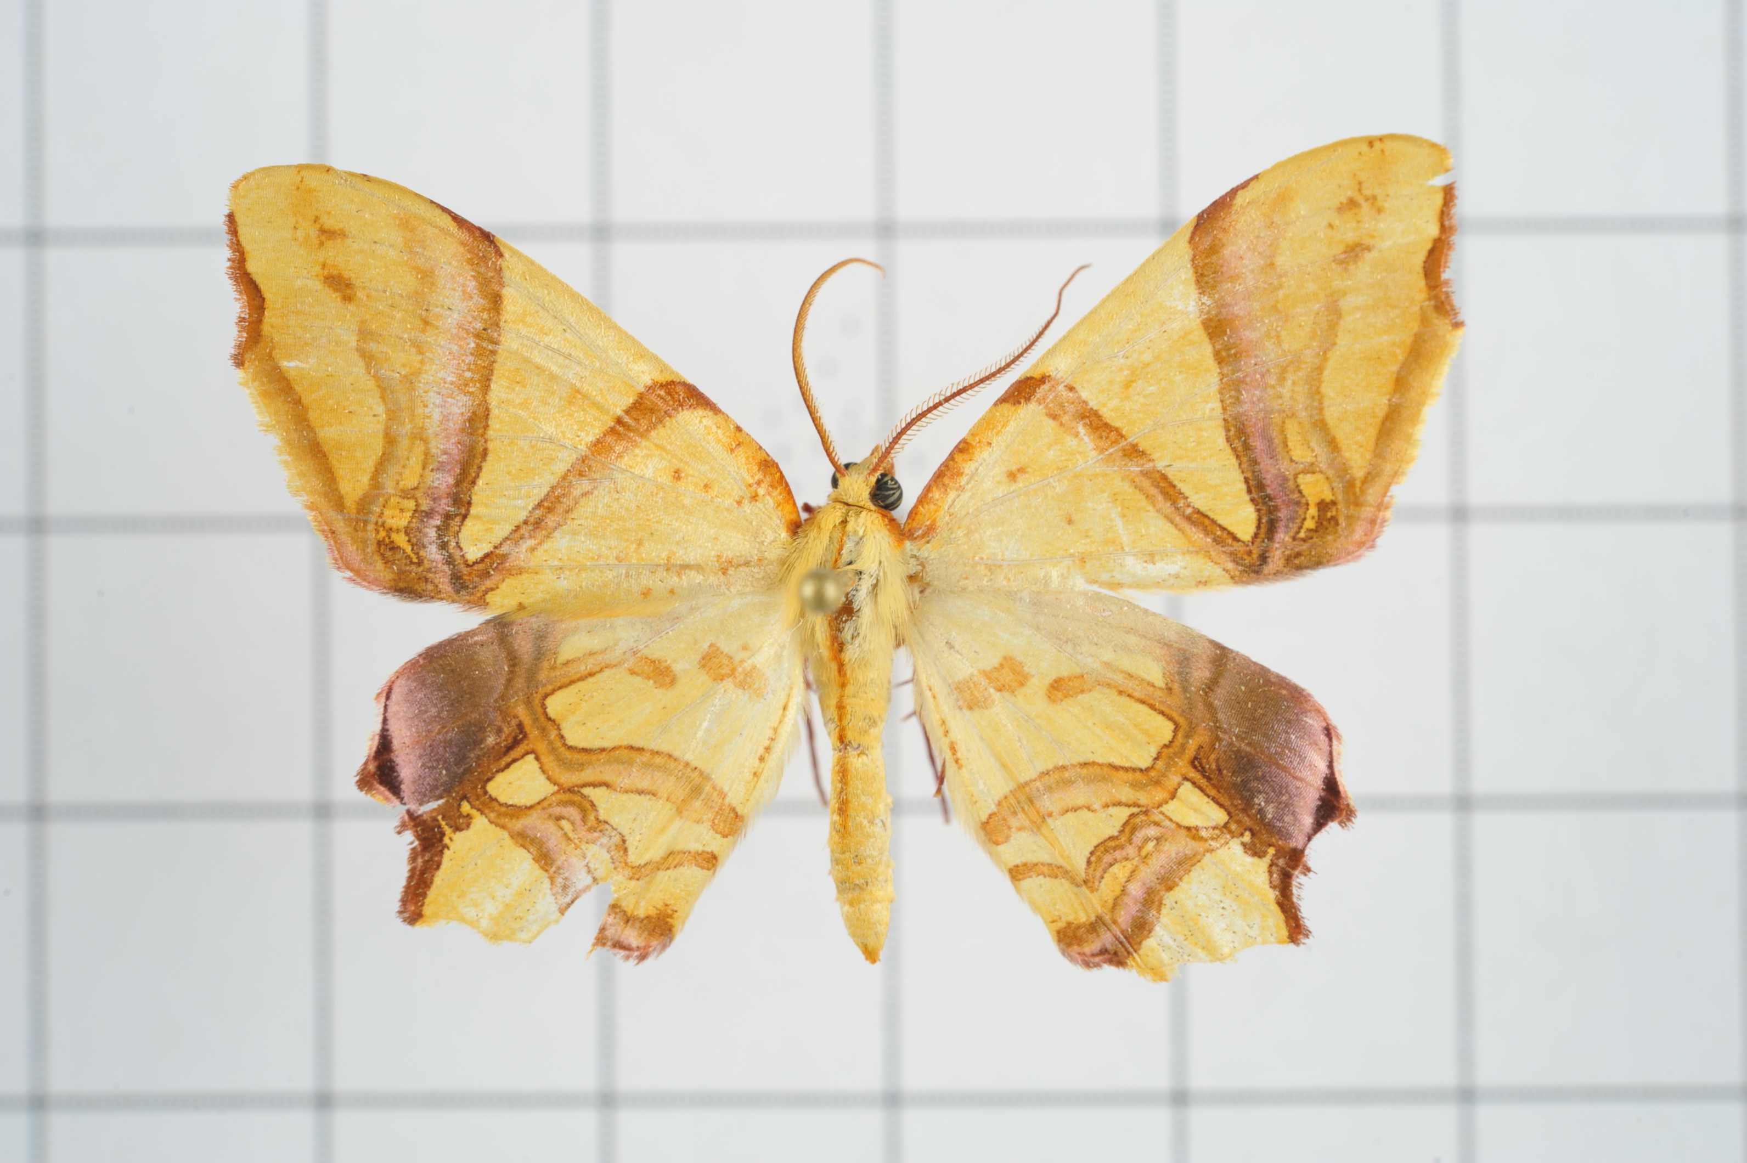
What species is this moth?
Trotocraspeda divaricata
